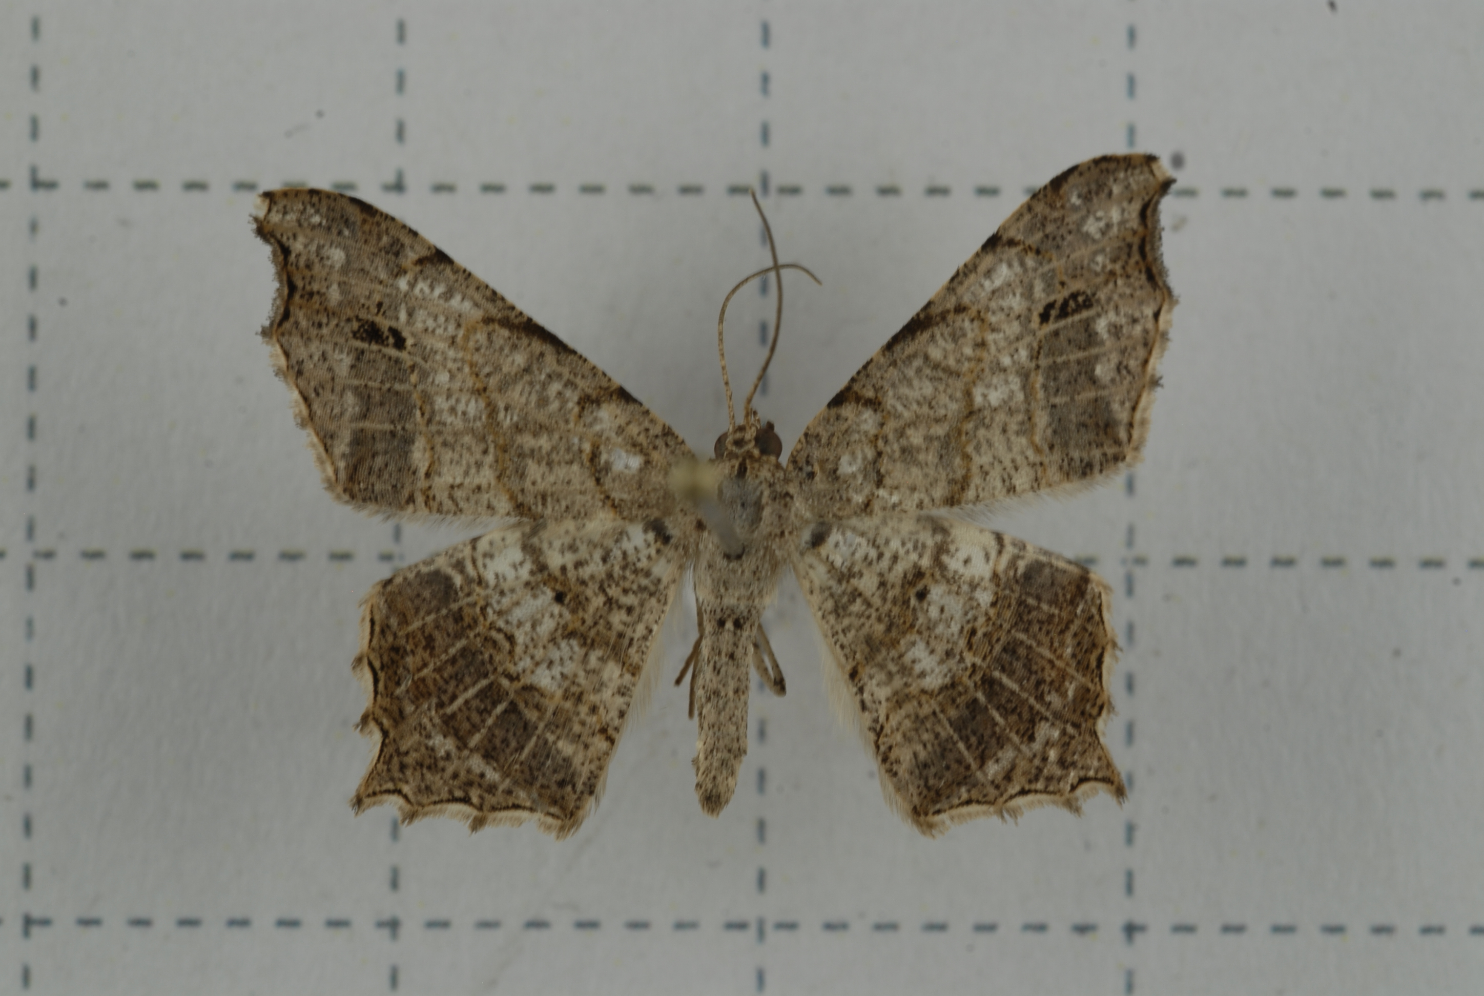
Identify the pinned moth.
Chiasmia emersaria
